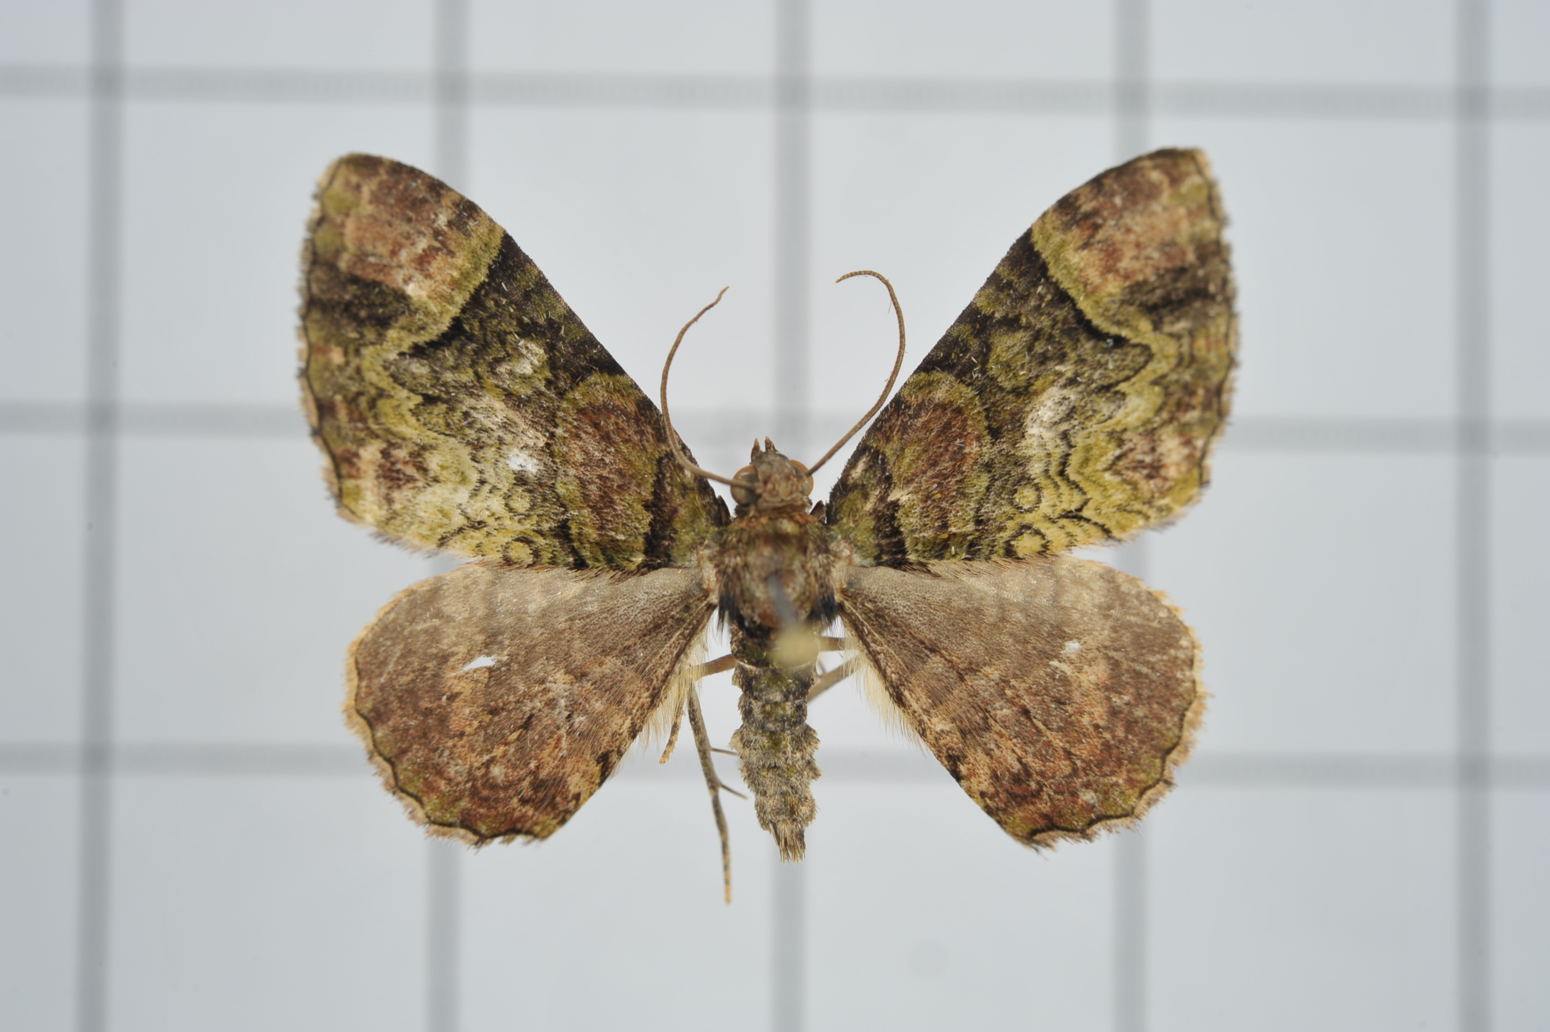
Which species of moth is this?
Catarhoe obscura obscura
